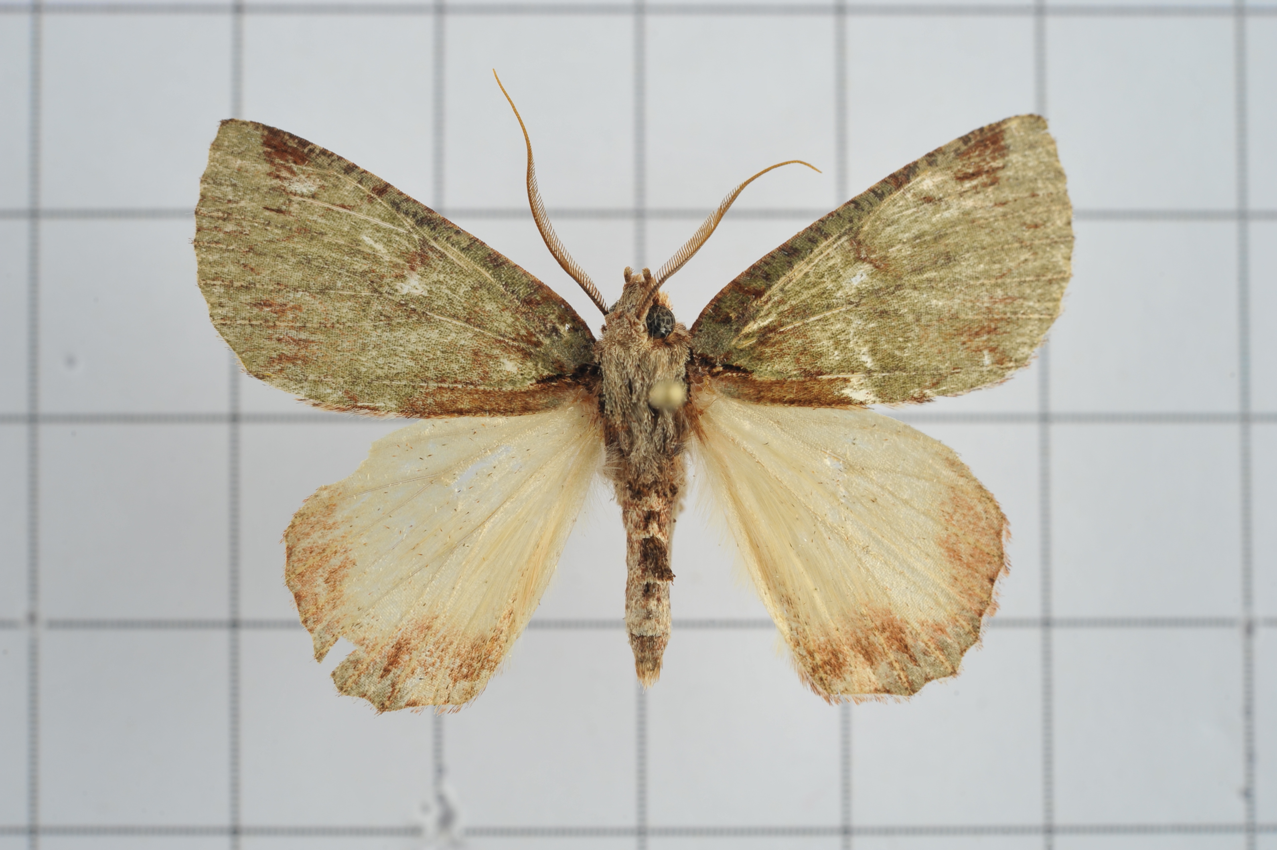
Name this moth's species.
Dindica purpurata
